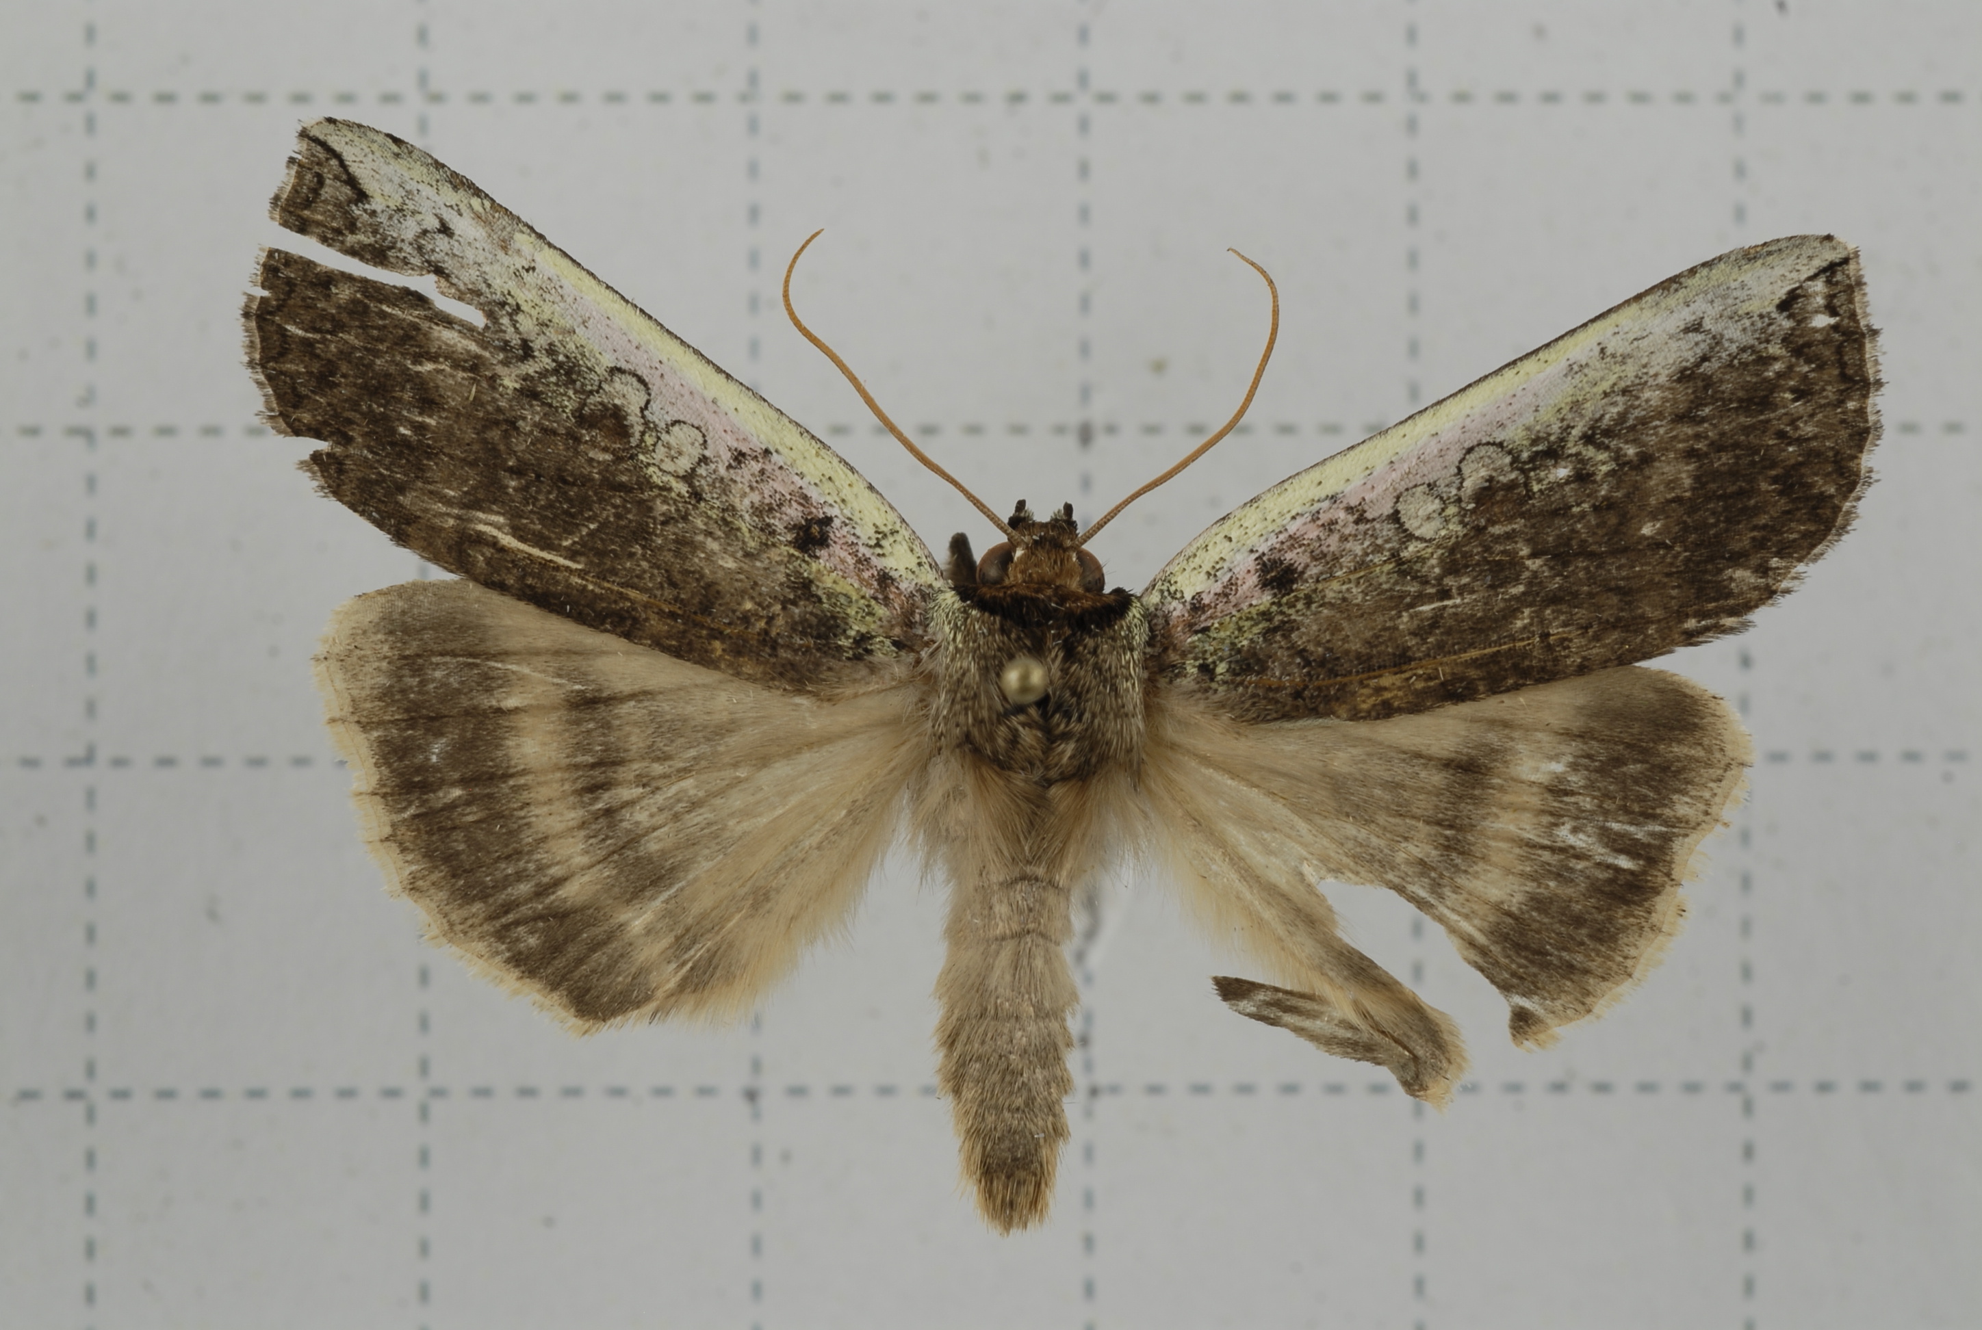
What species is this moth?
Tethea oberthueri taiwana
